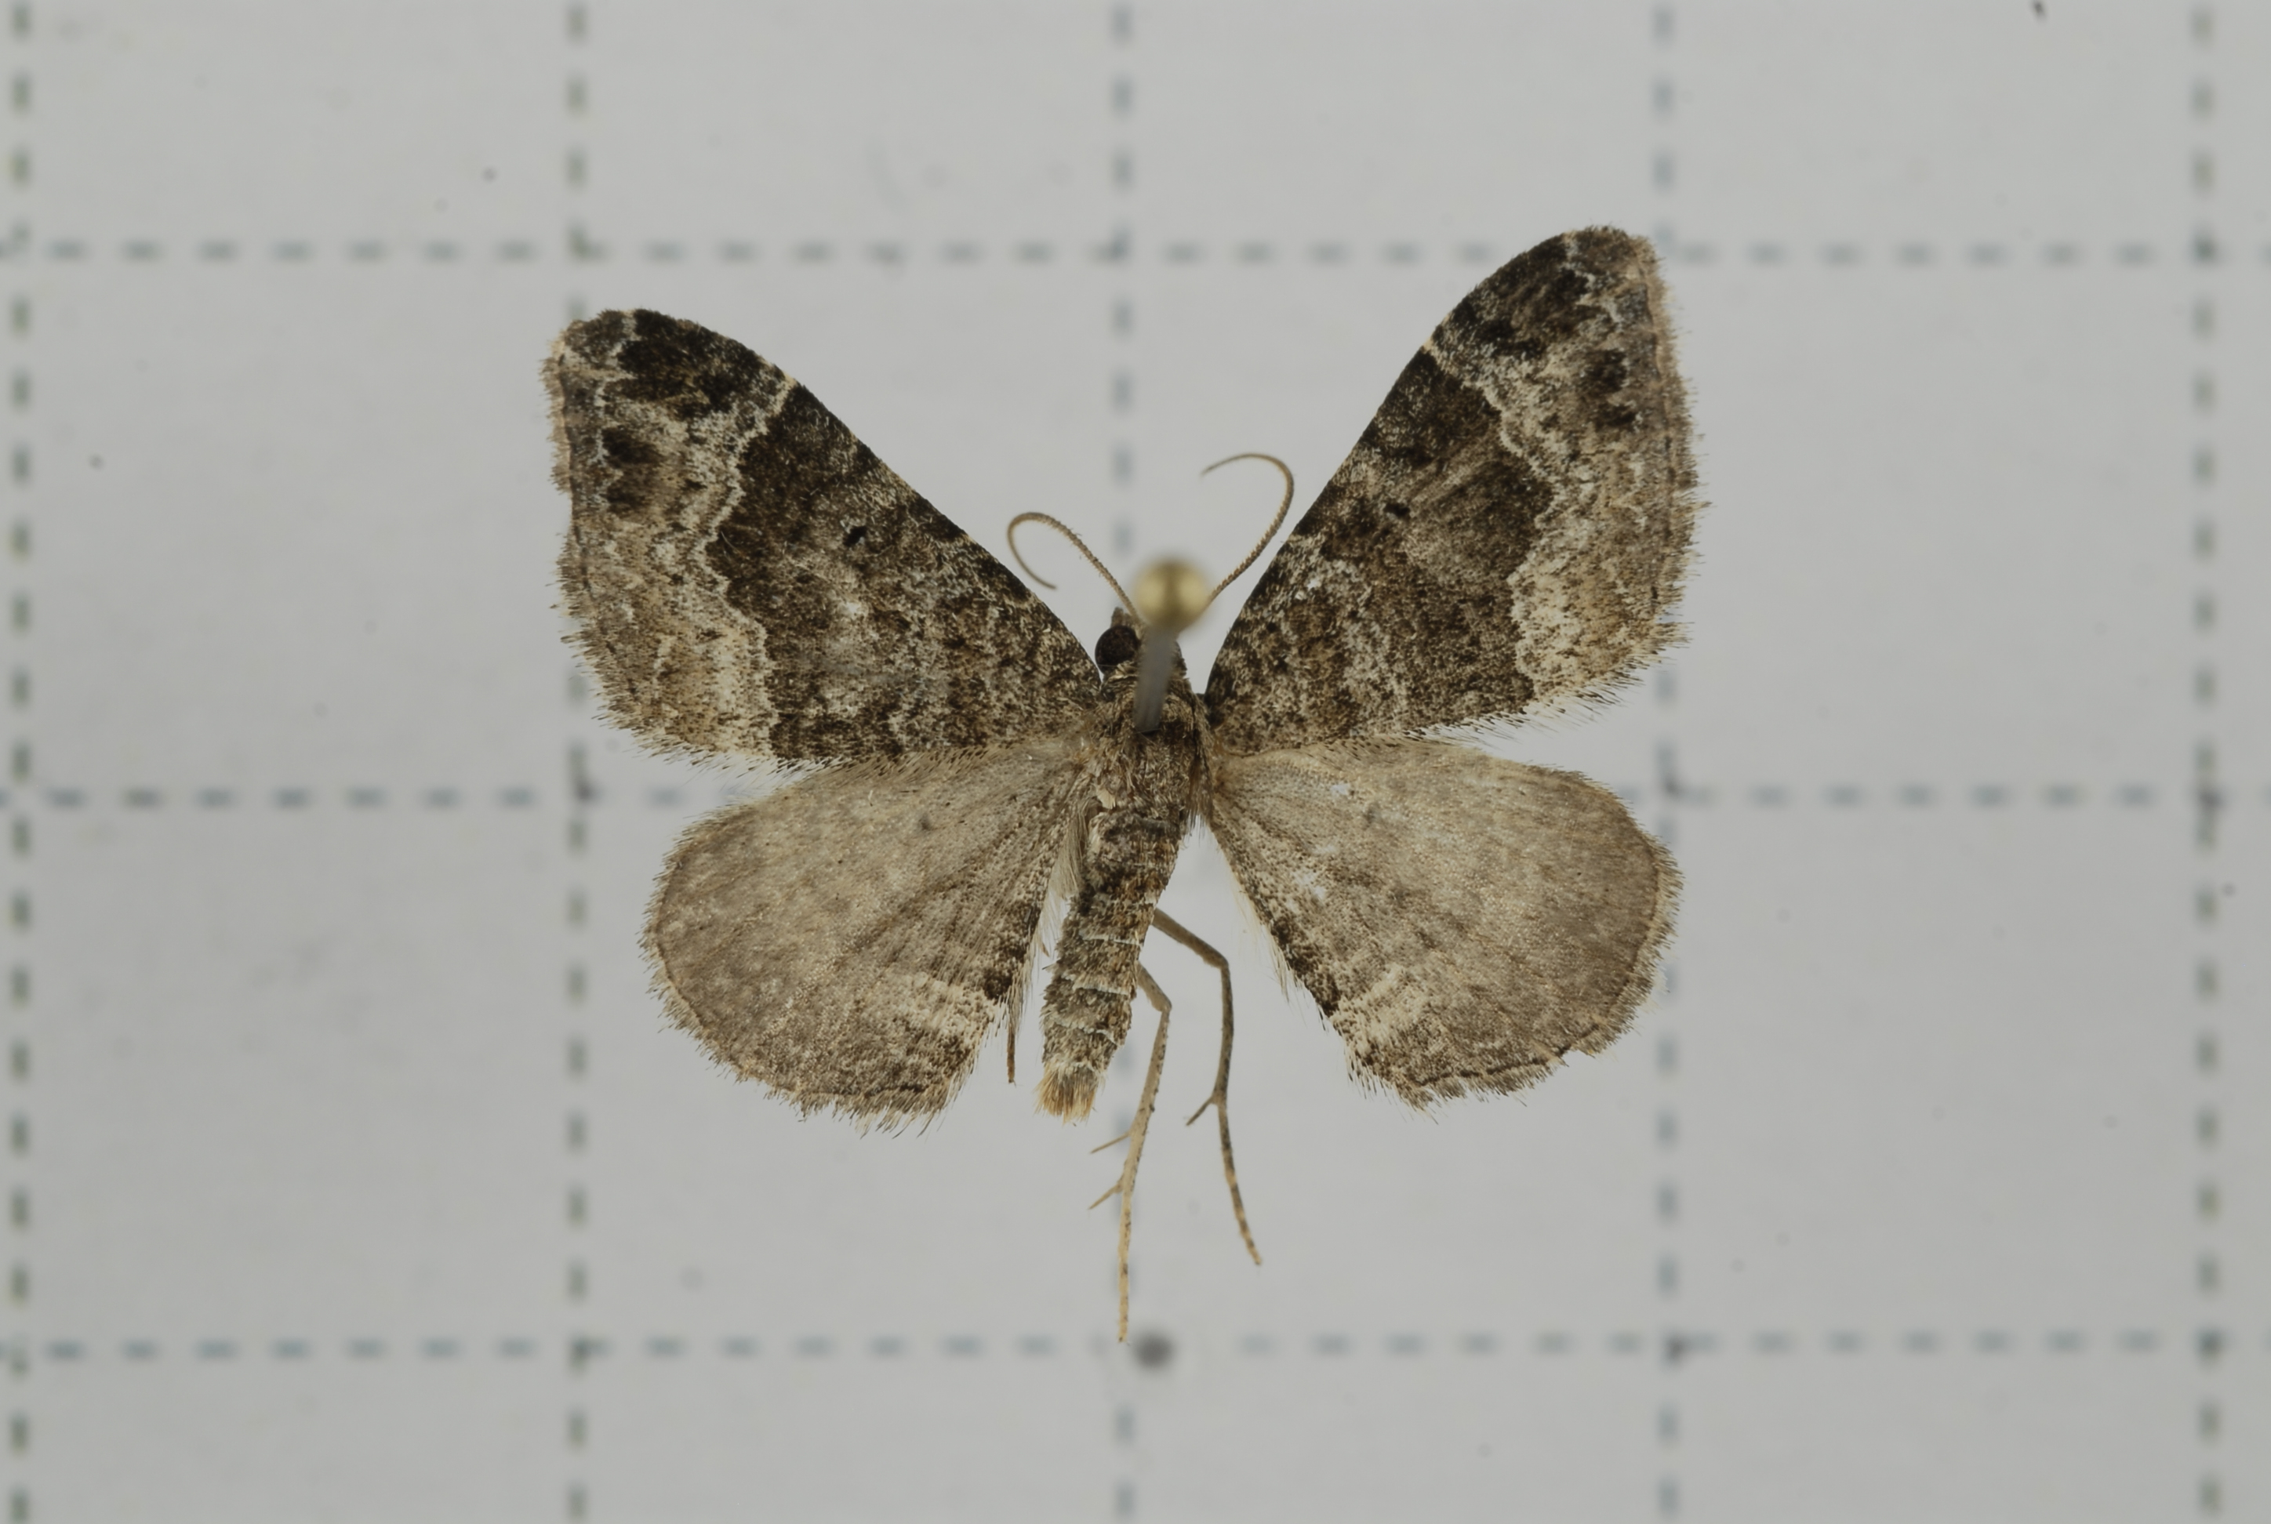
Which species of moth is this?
Xanthorhoe saturata
